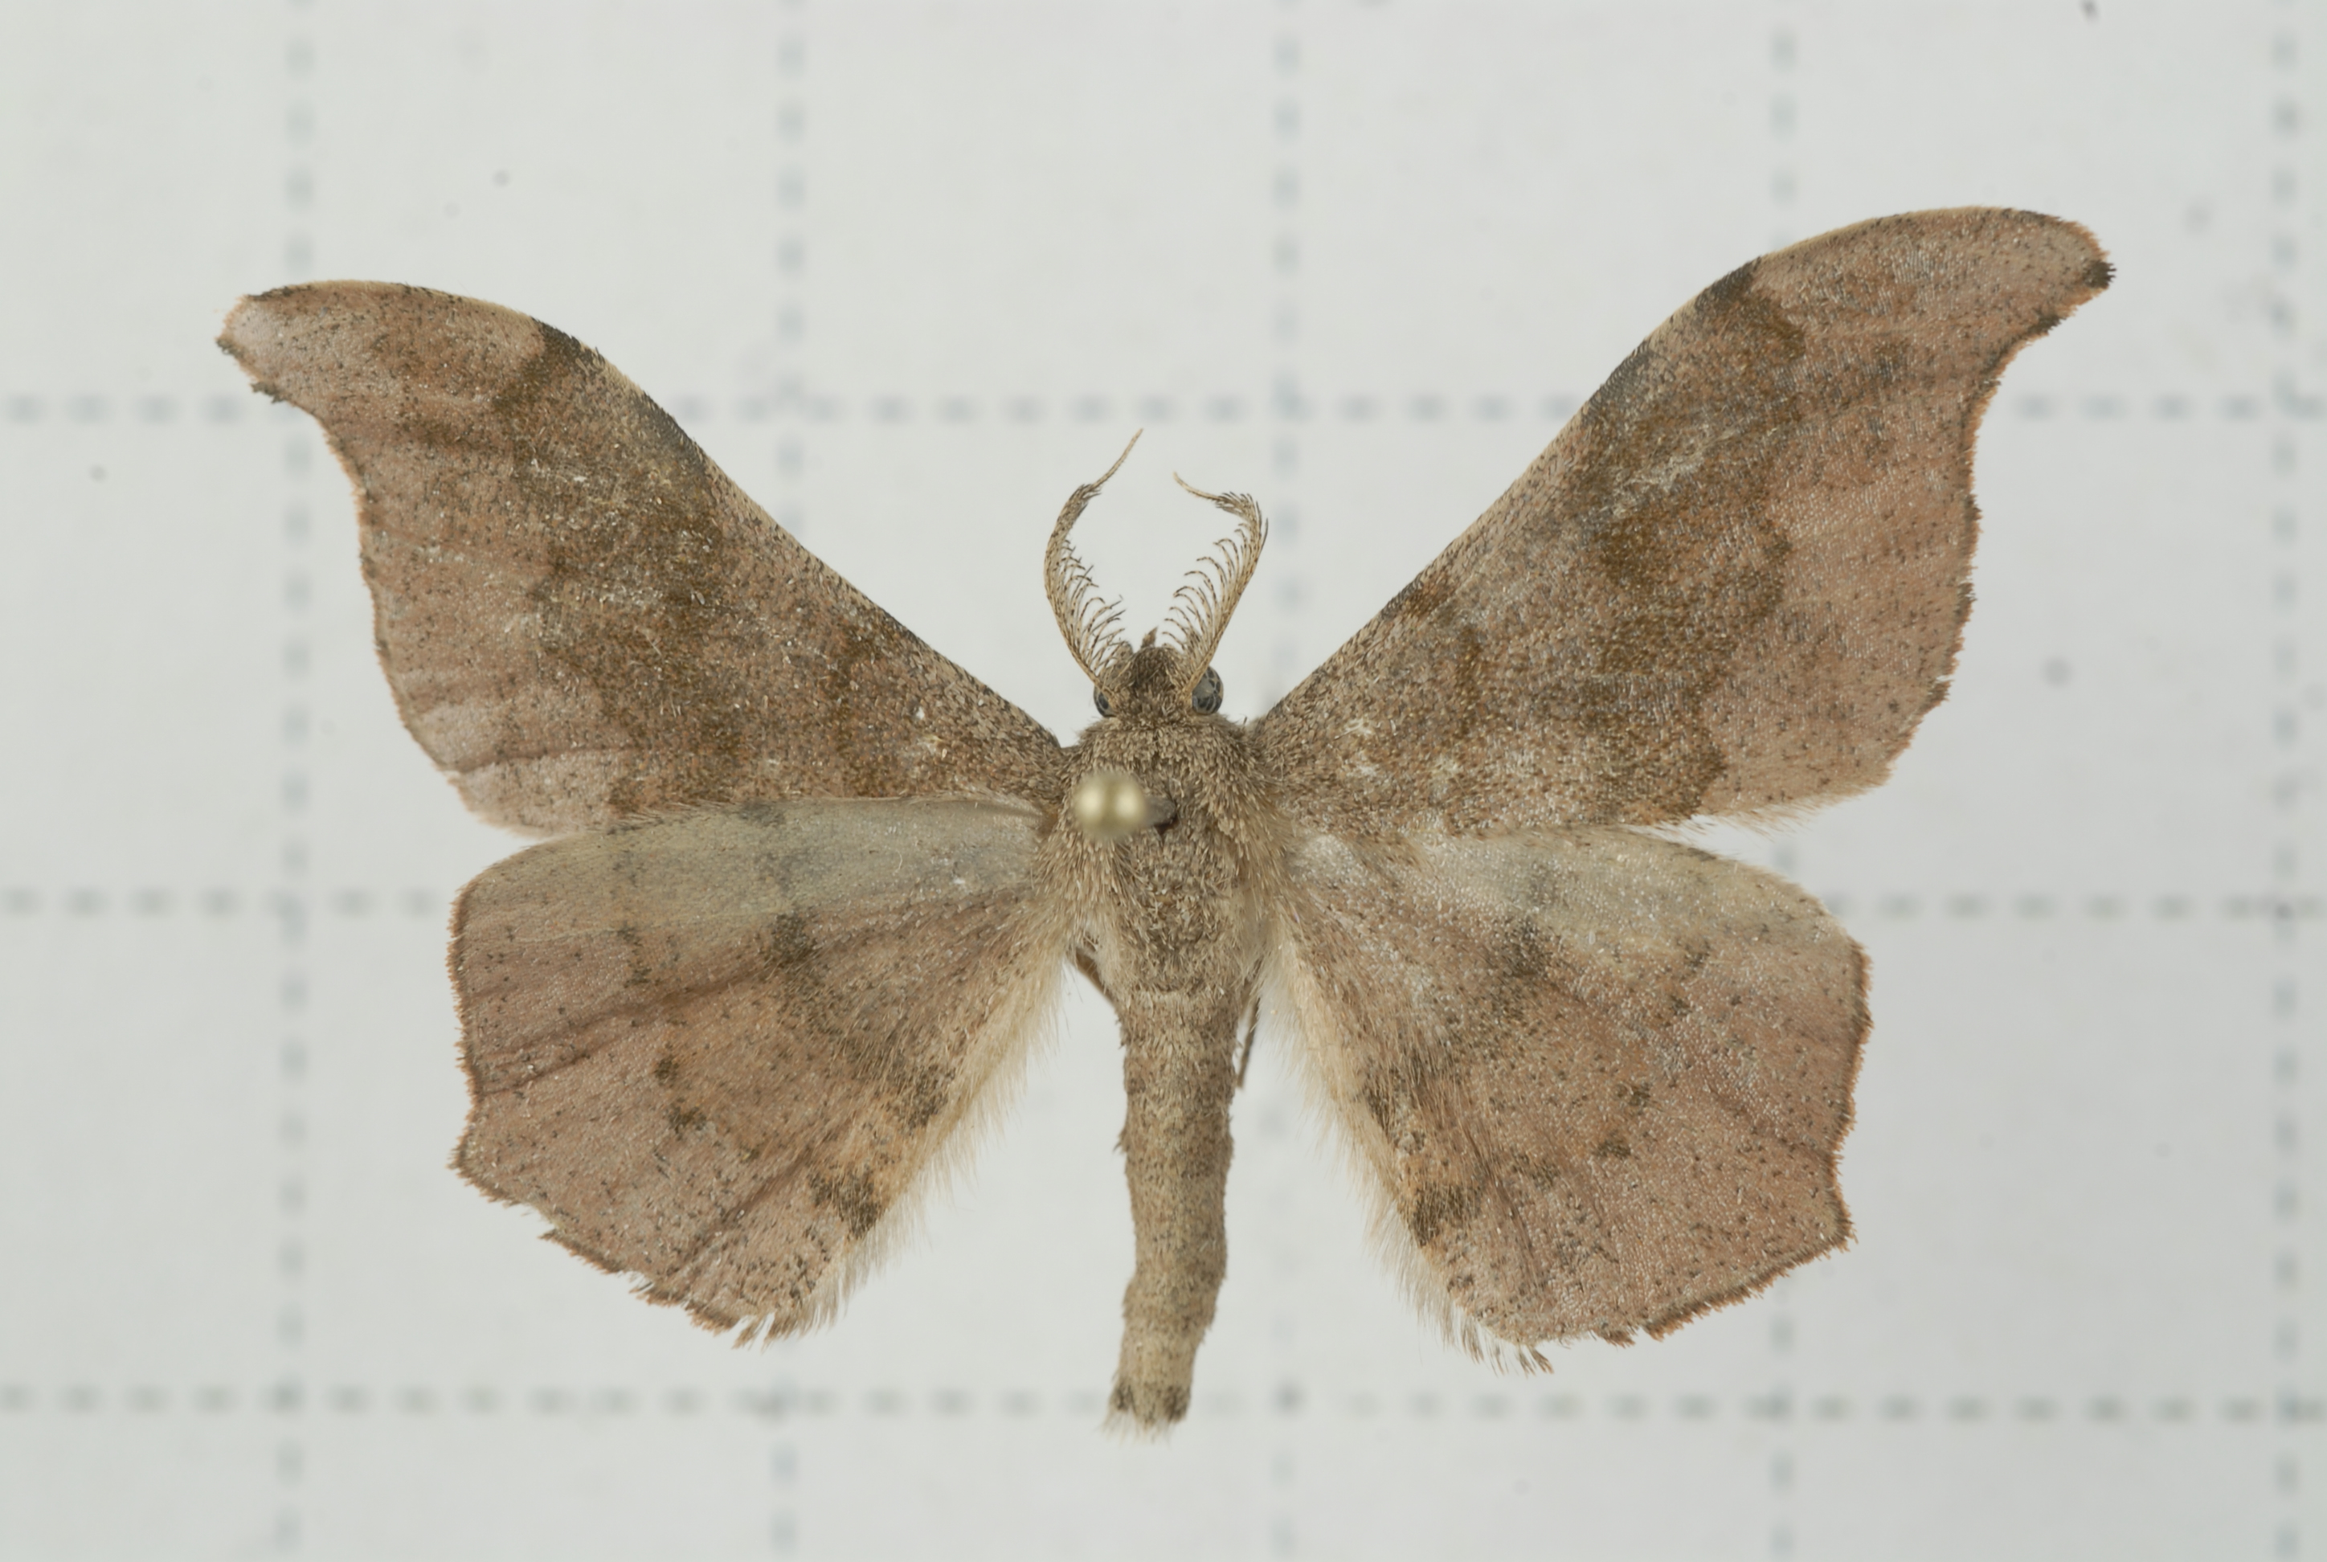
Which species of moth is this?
Hyposidra talaca talaca
